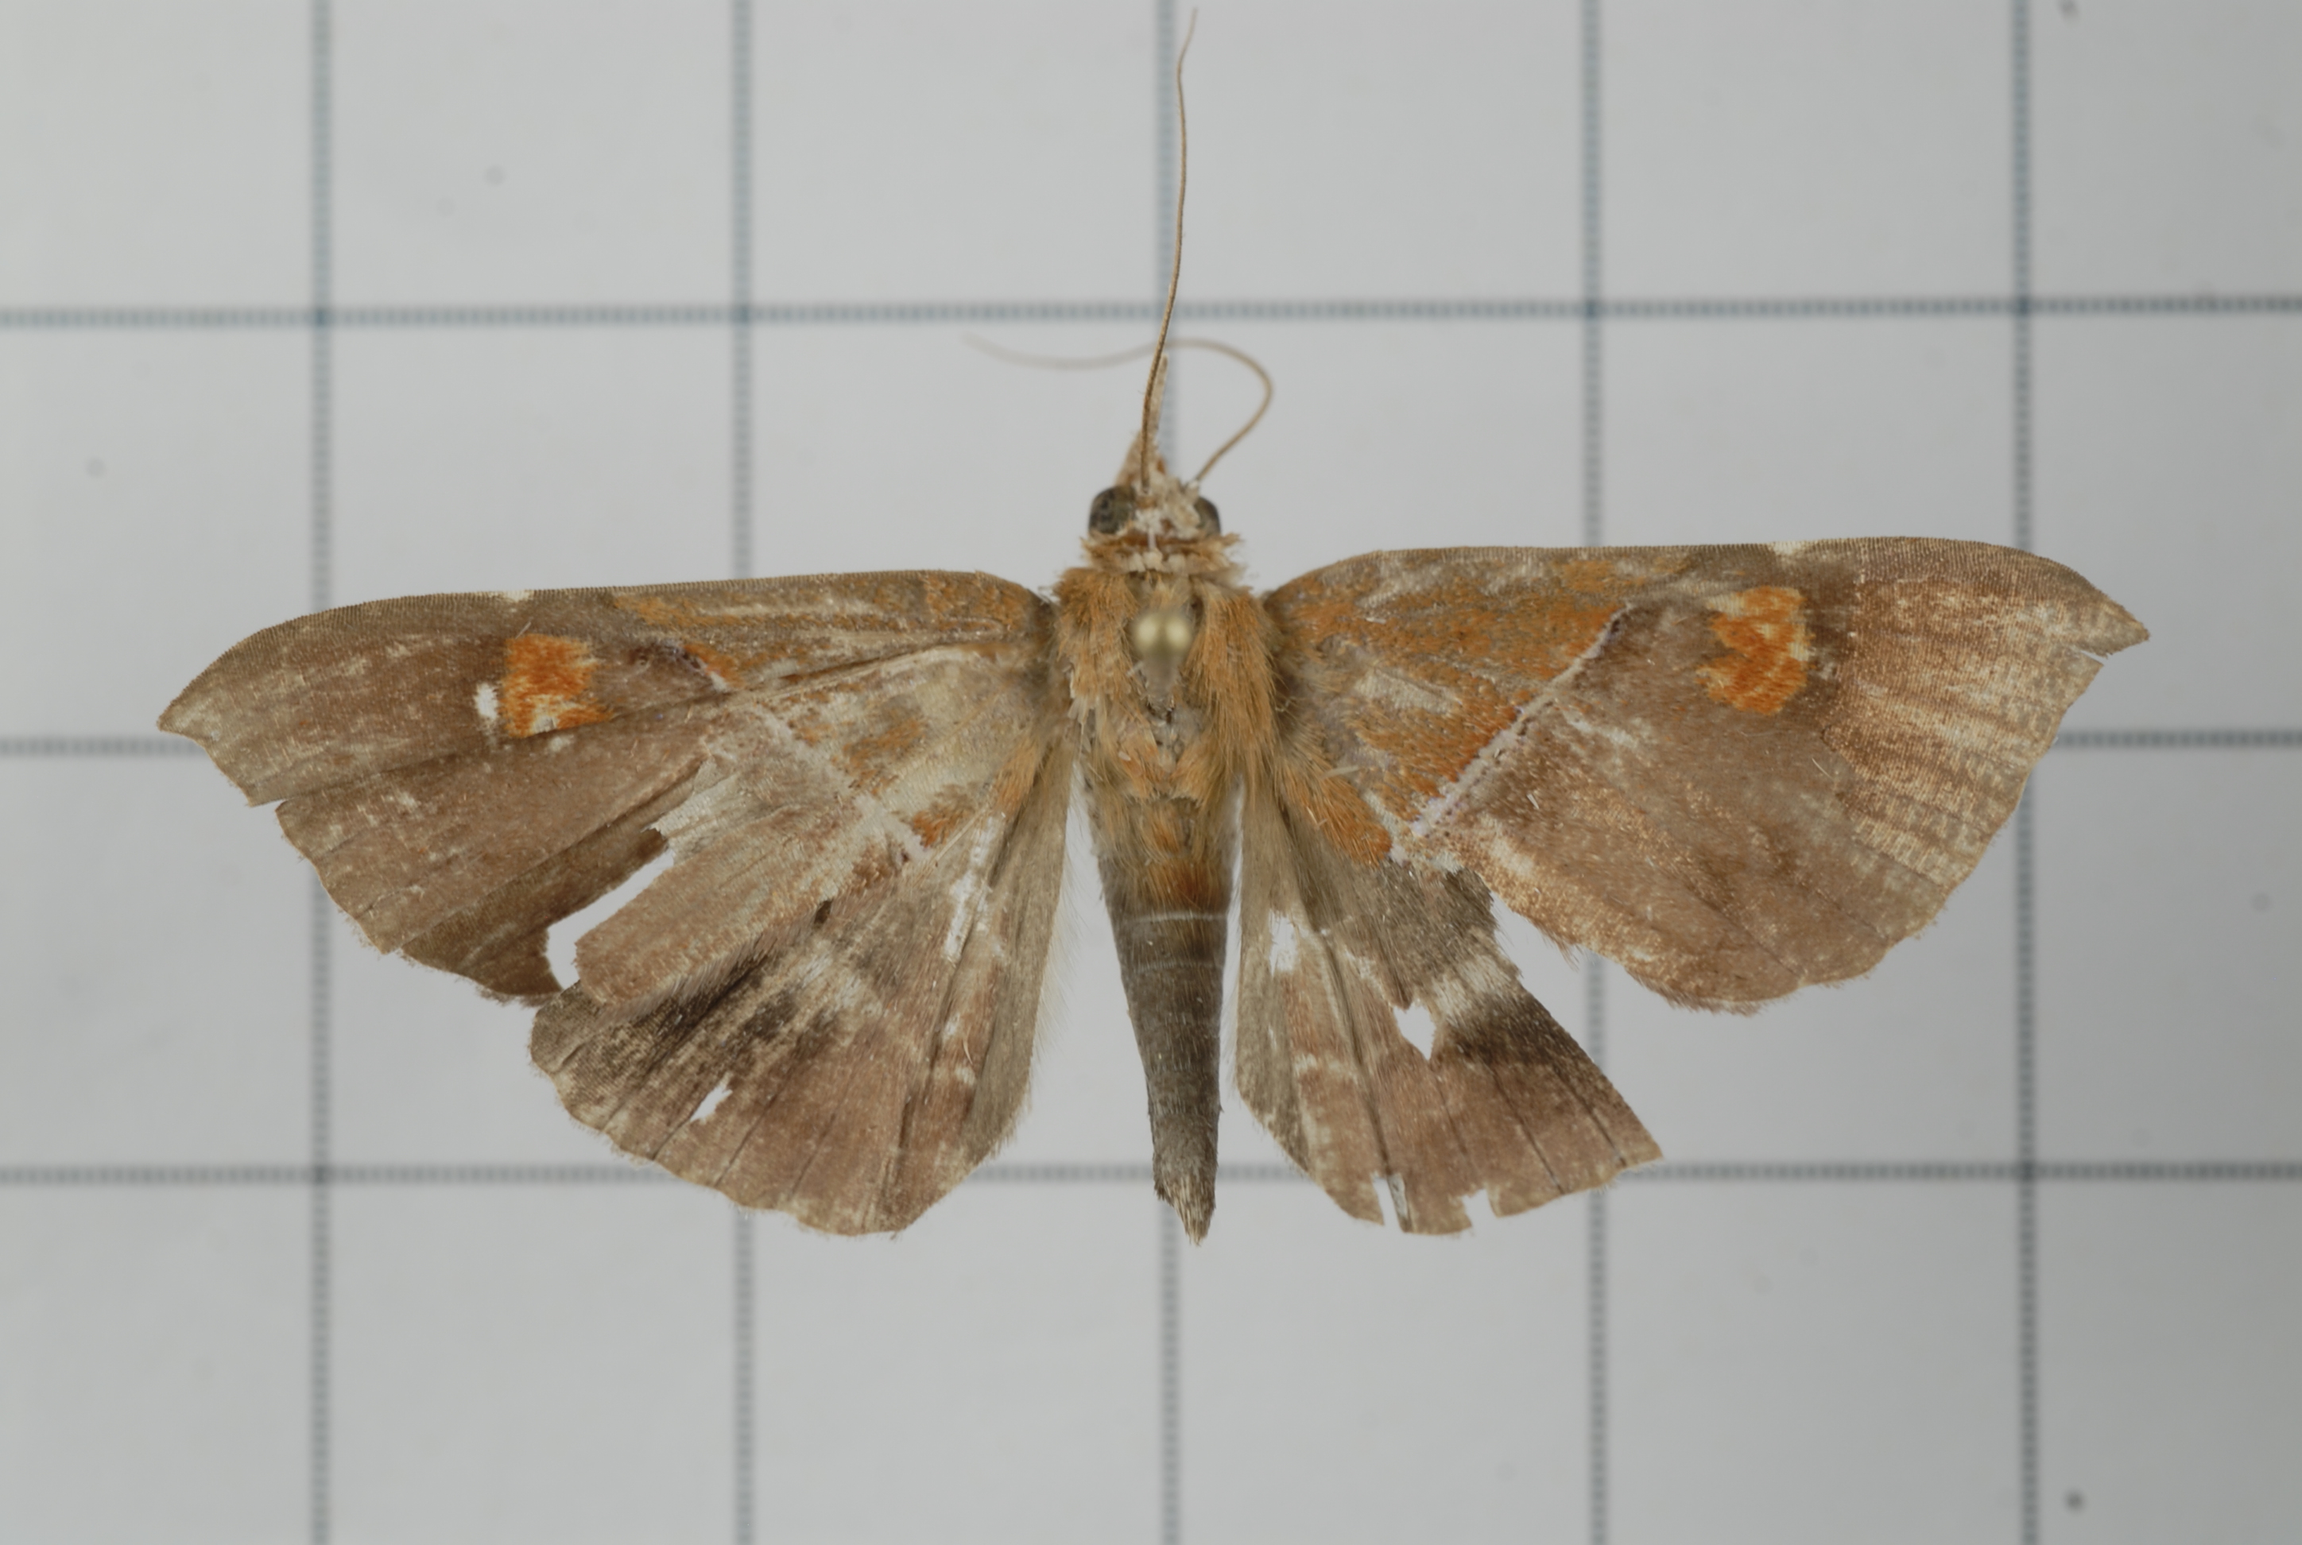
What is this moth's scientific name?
Sympis rufibasis
